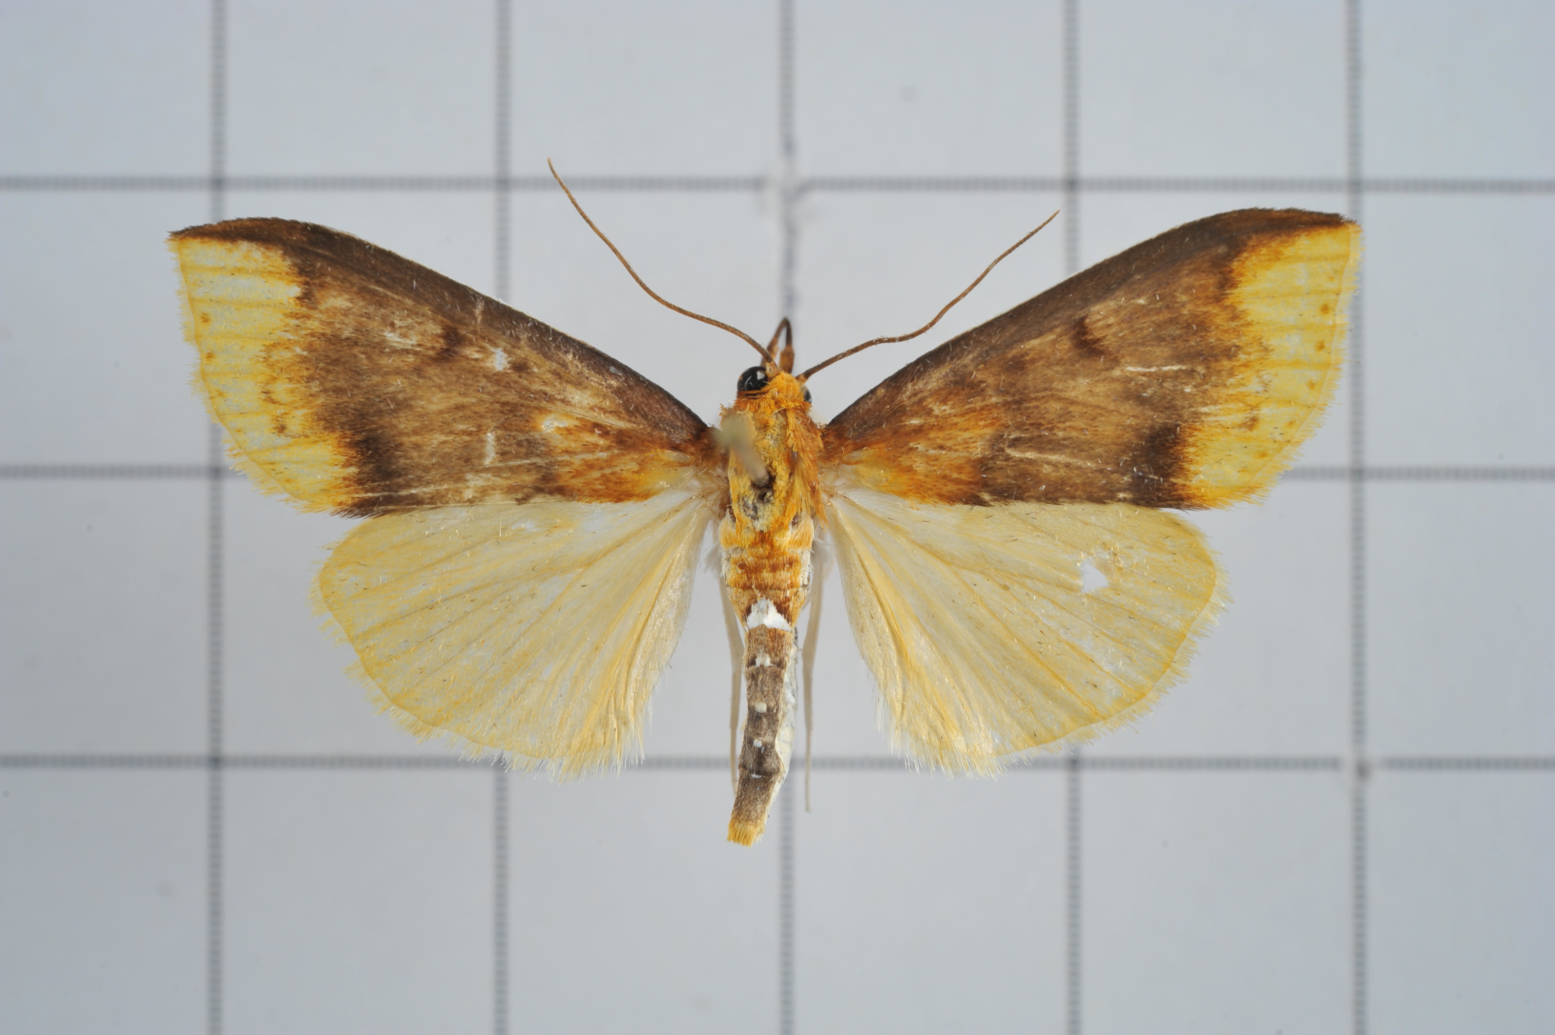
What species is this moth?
Lipararchis tranquillalis
